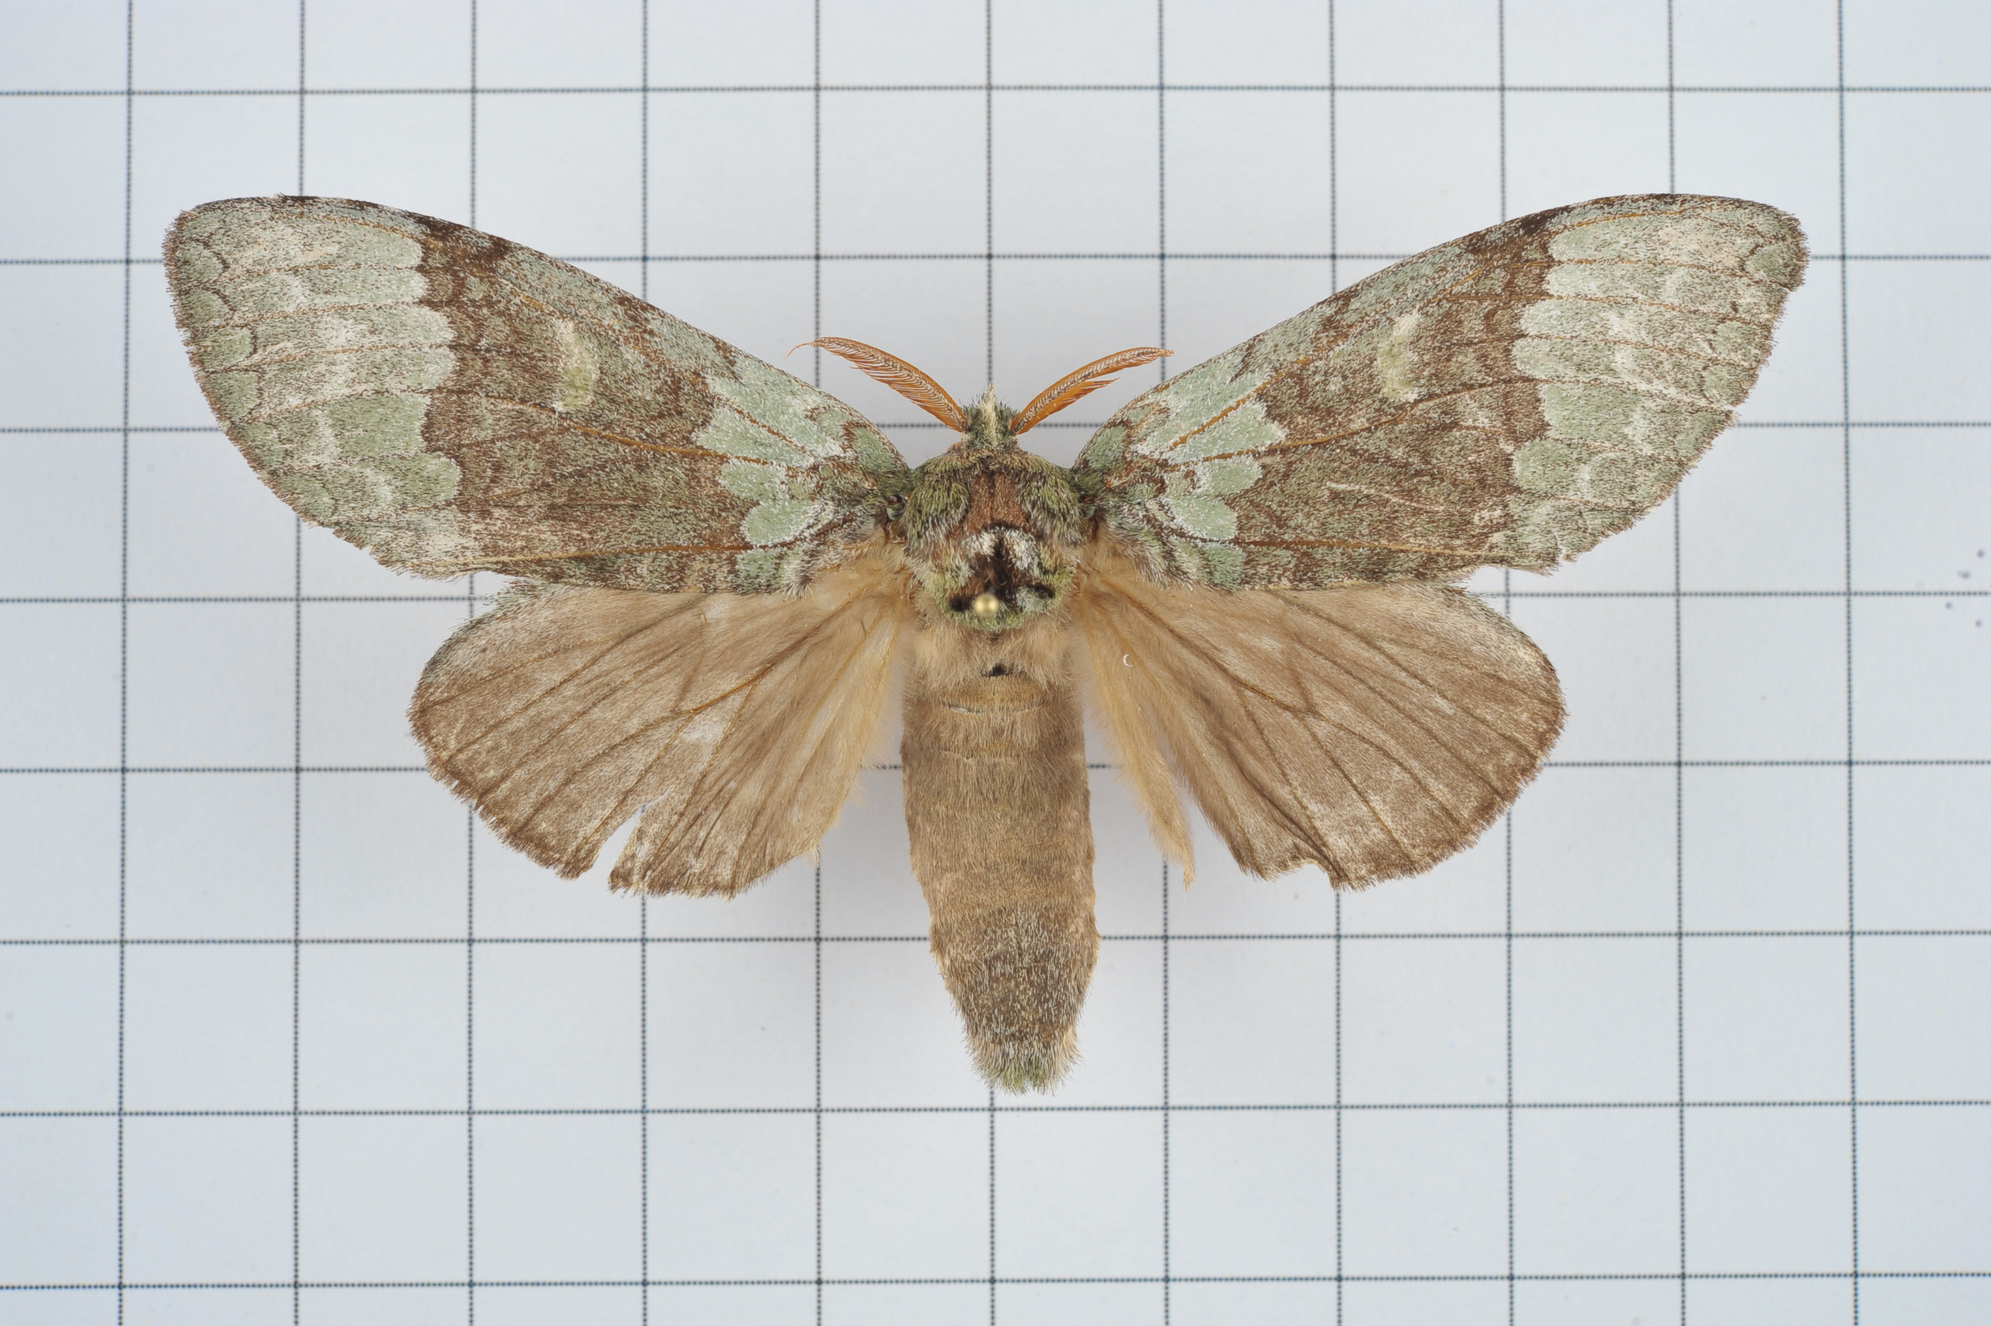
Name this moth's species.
Netria multispinae multispinae
